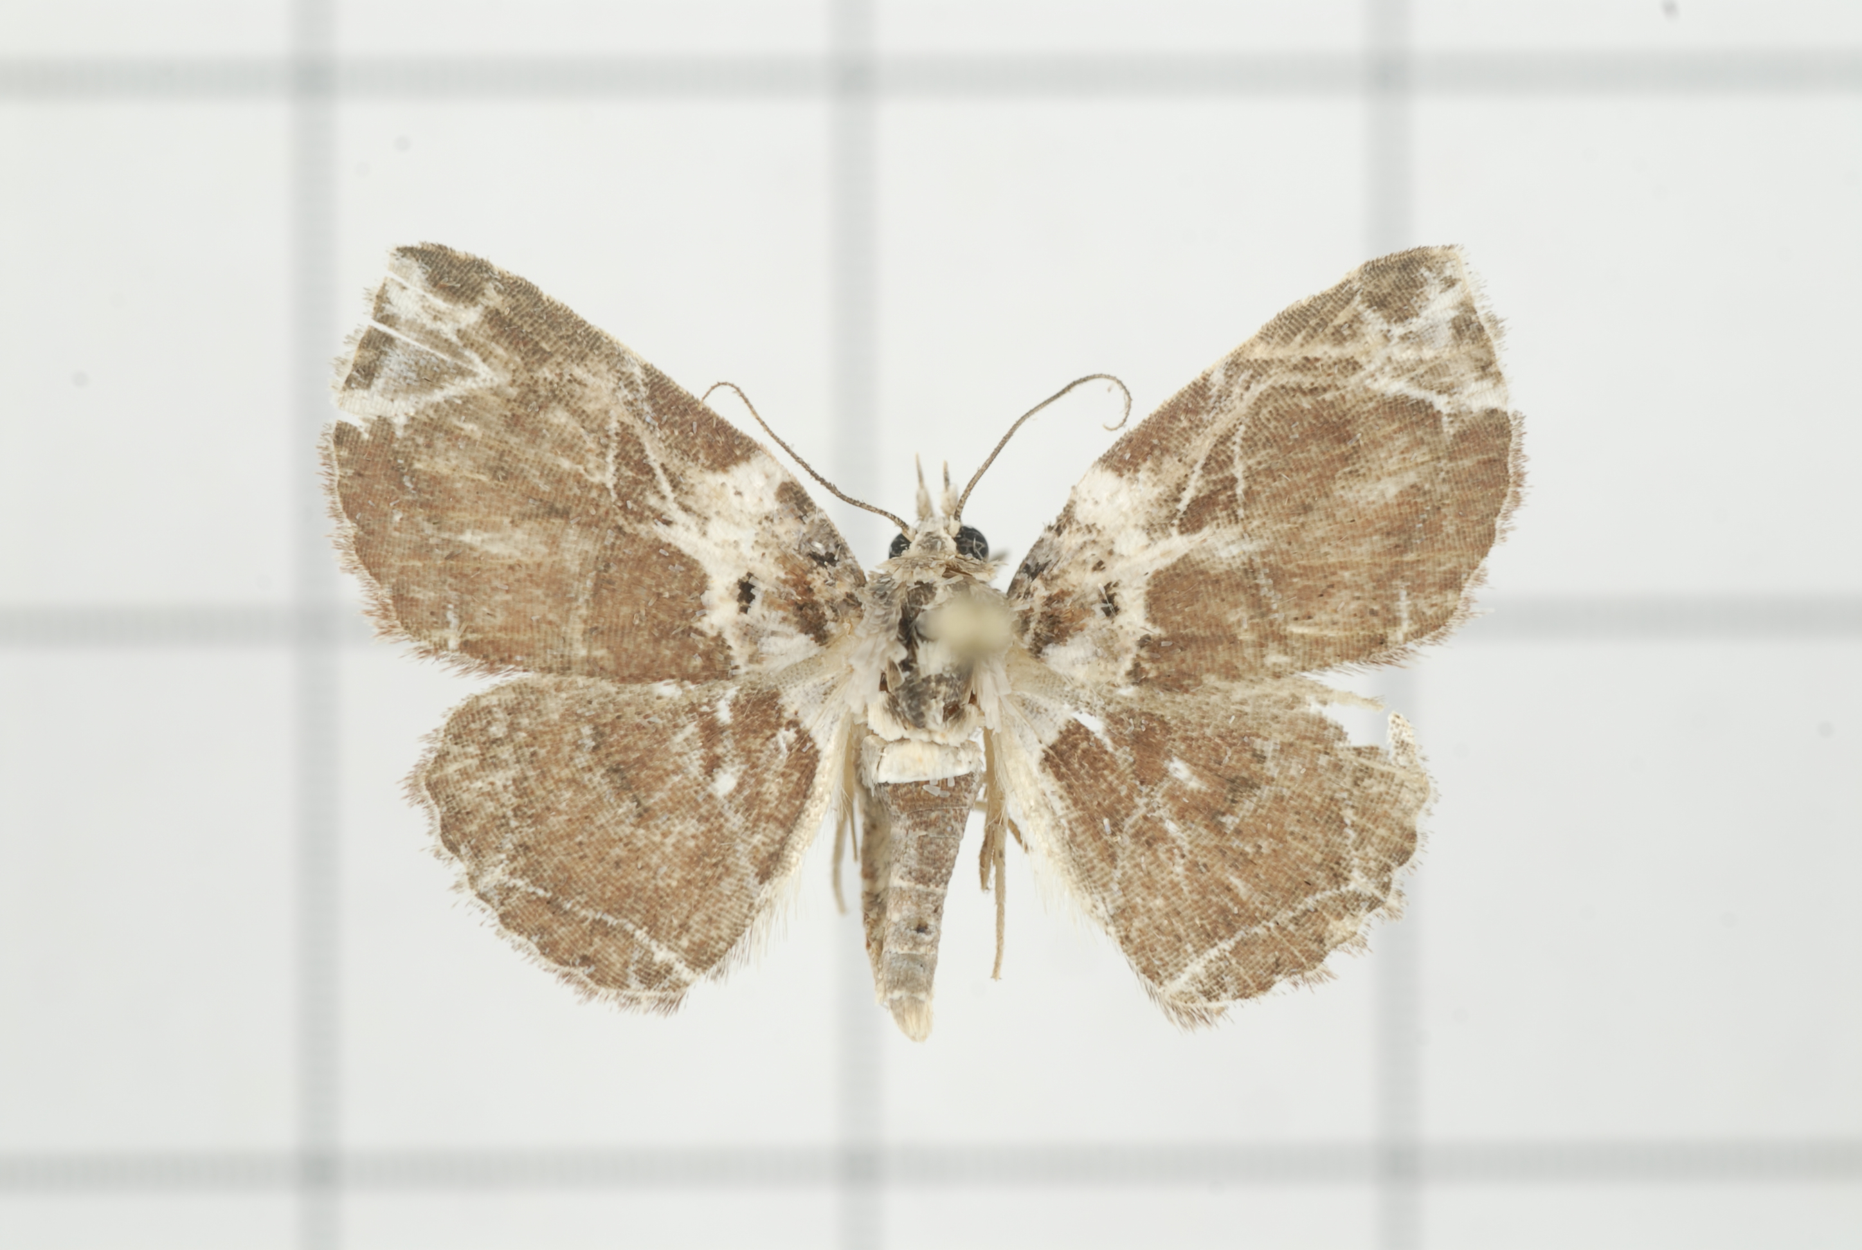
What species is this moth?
Cruxoruza decorata
